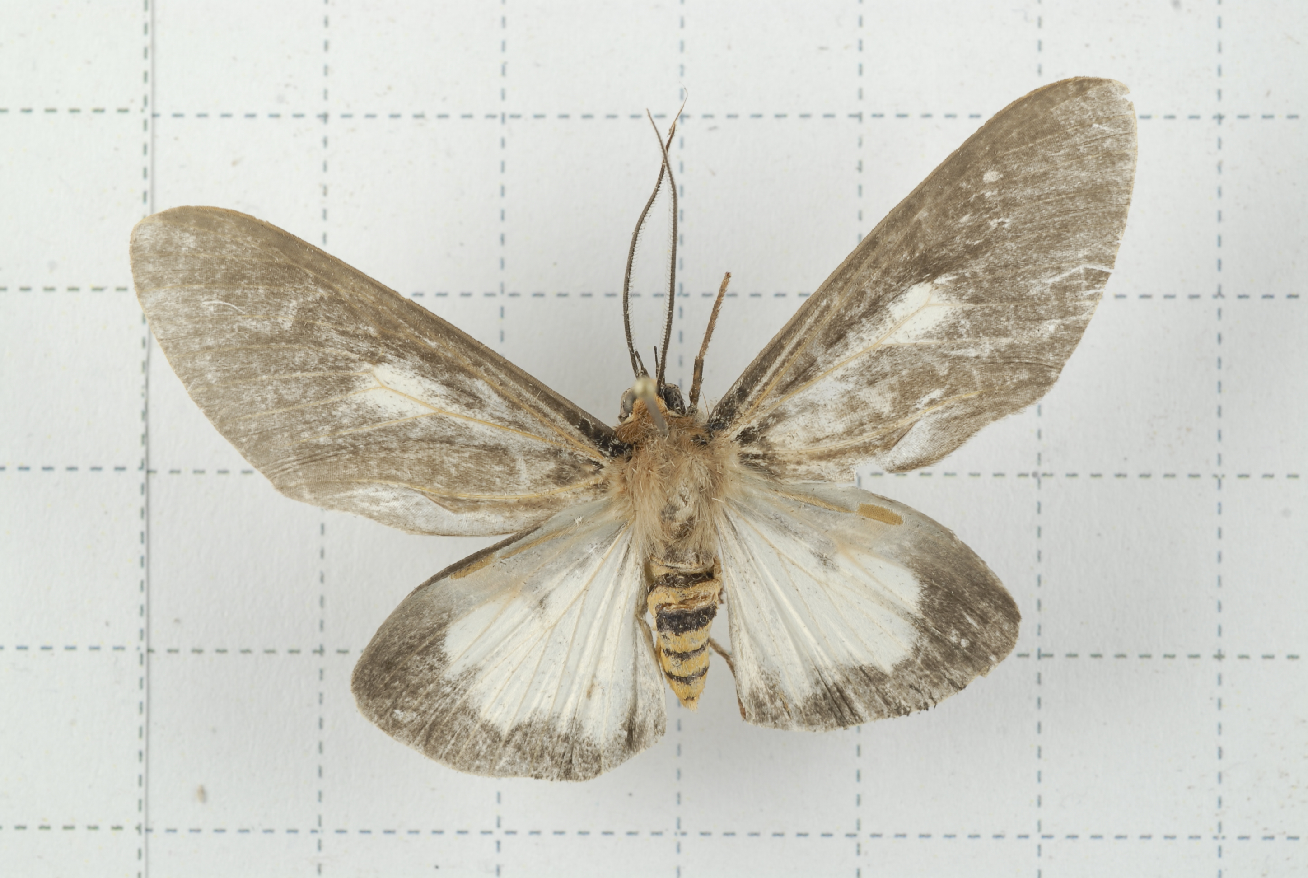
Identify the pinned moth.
Asota heliconia zebrina
